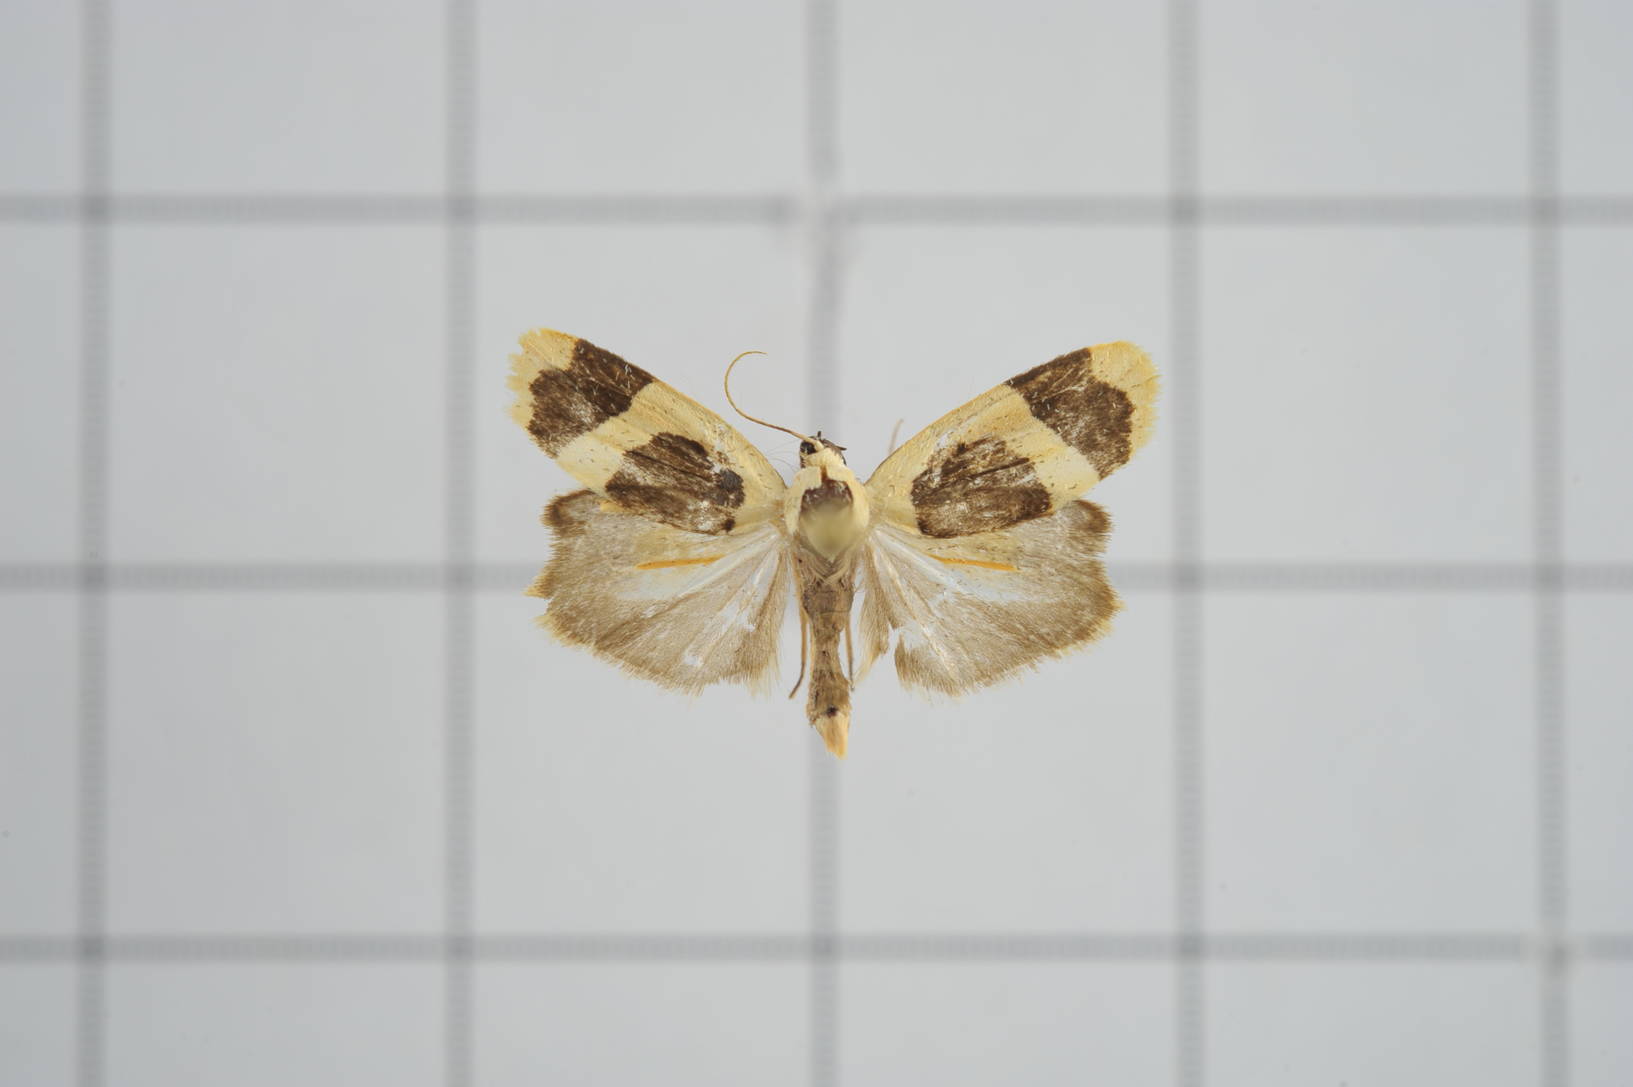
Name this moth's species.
Garudinia taioana
